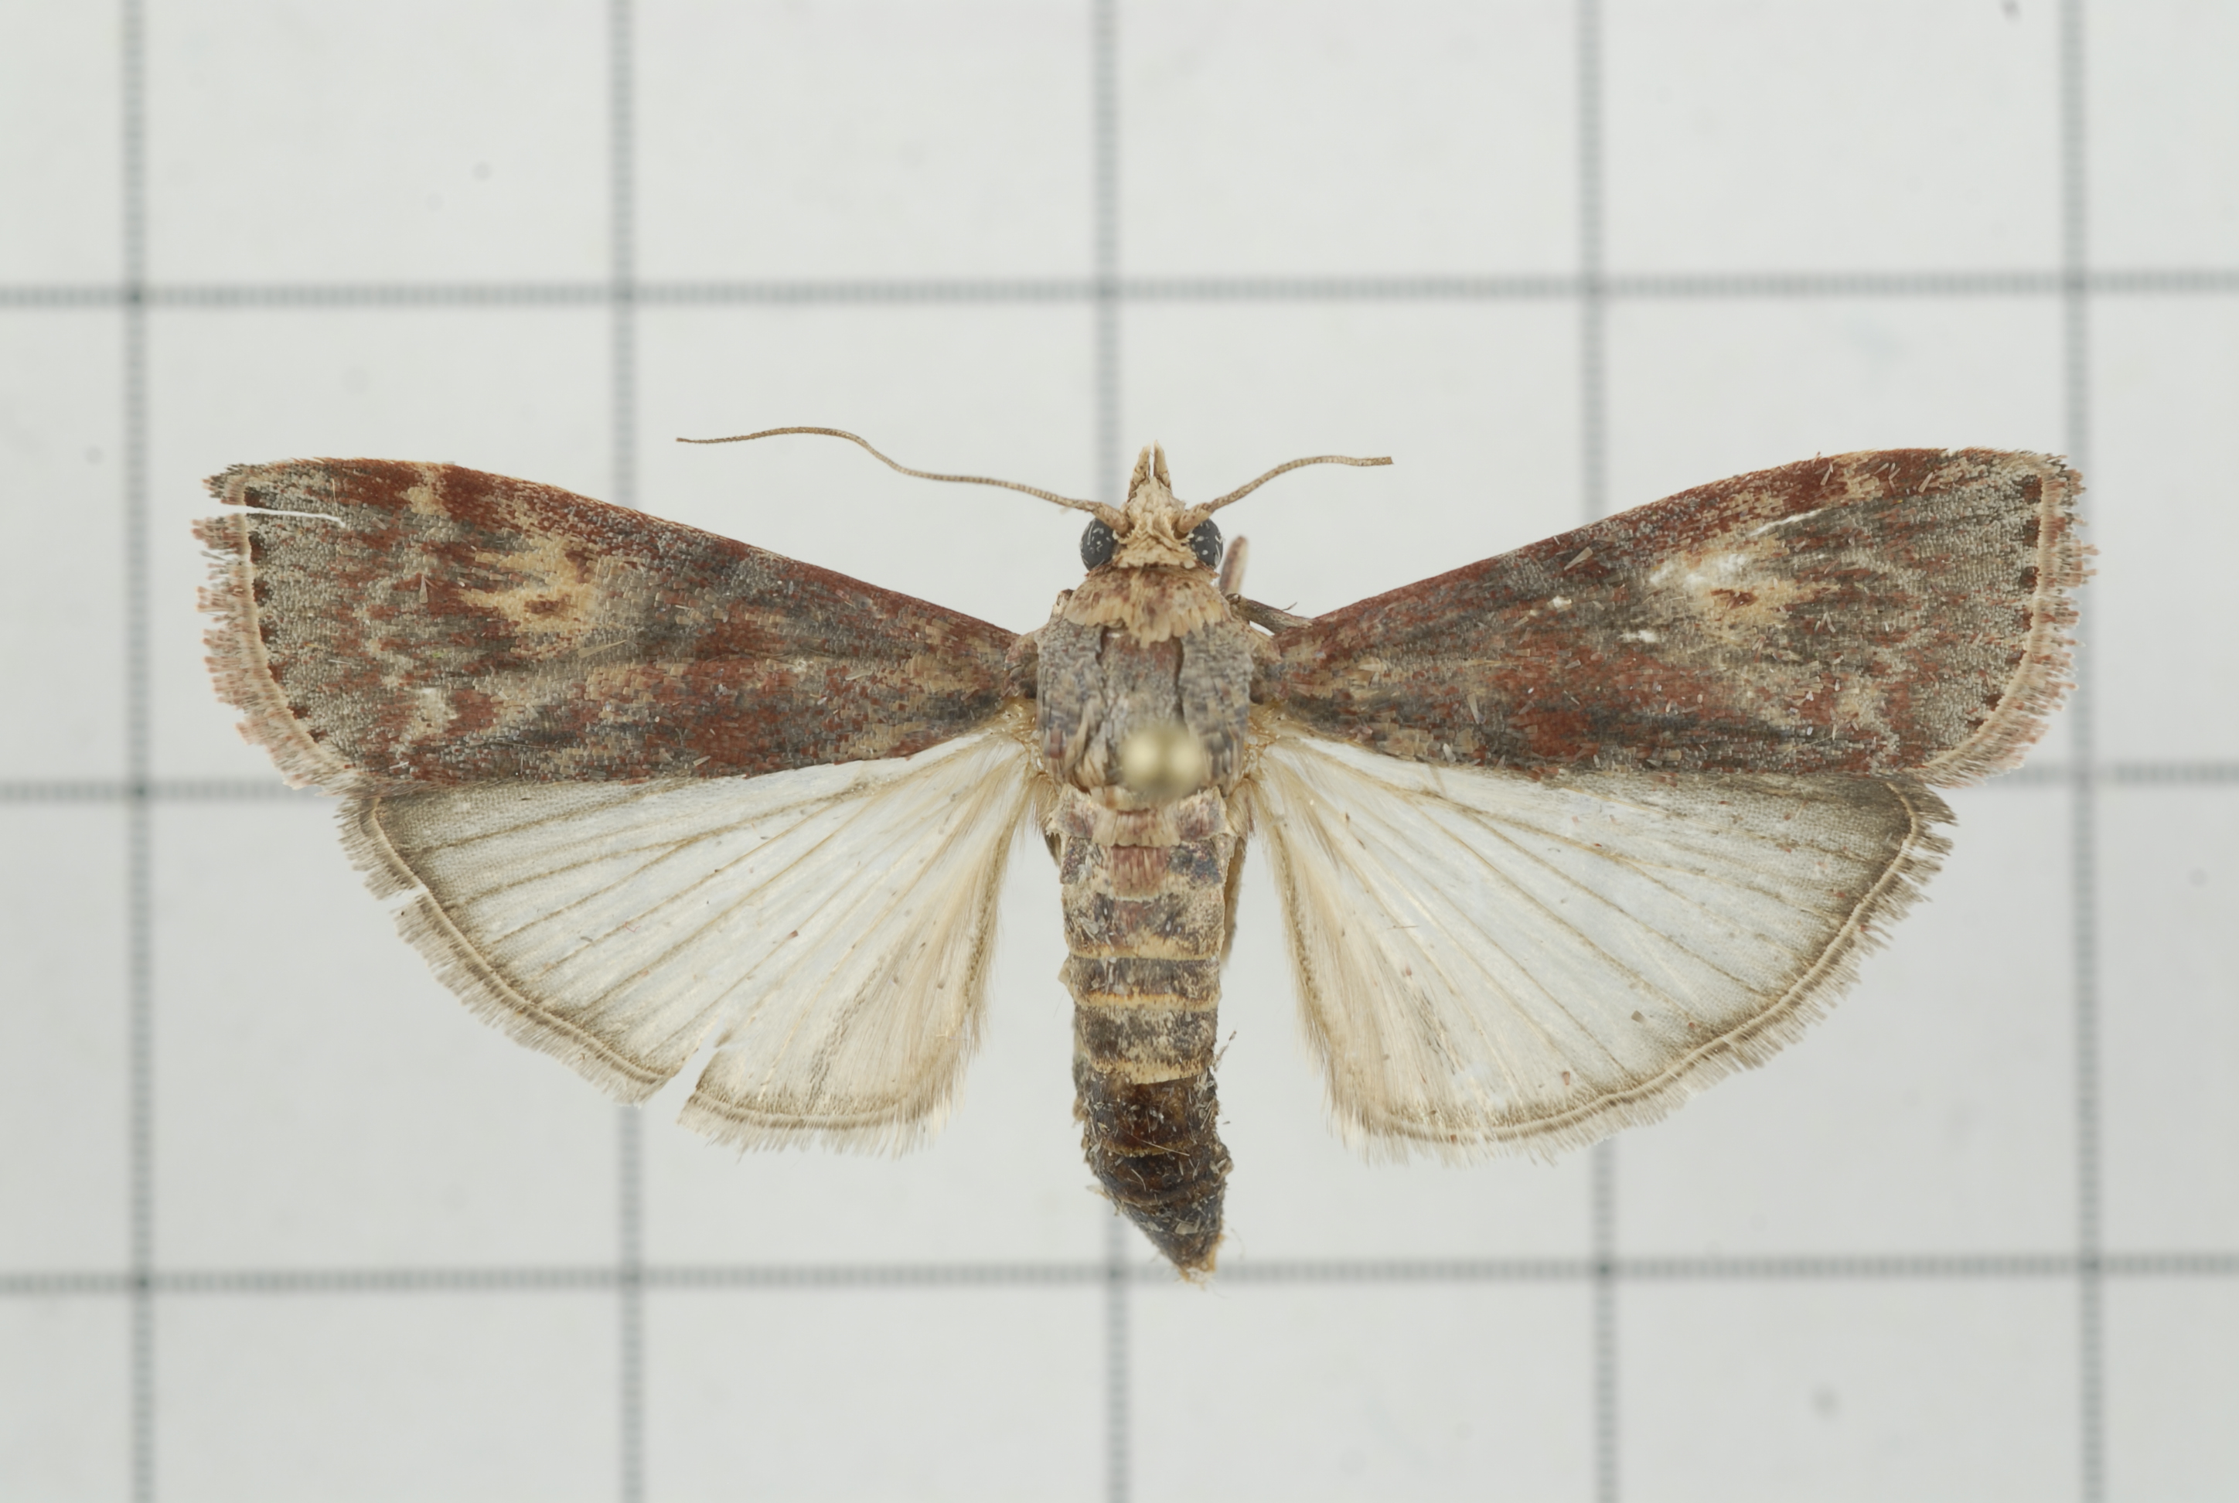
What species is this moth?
Sciota proximalis
